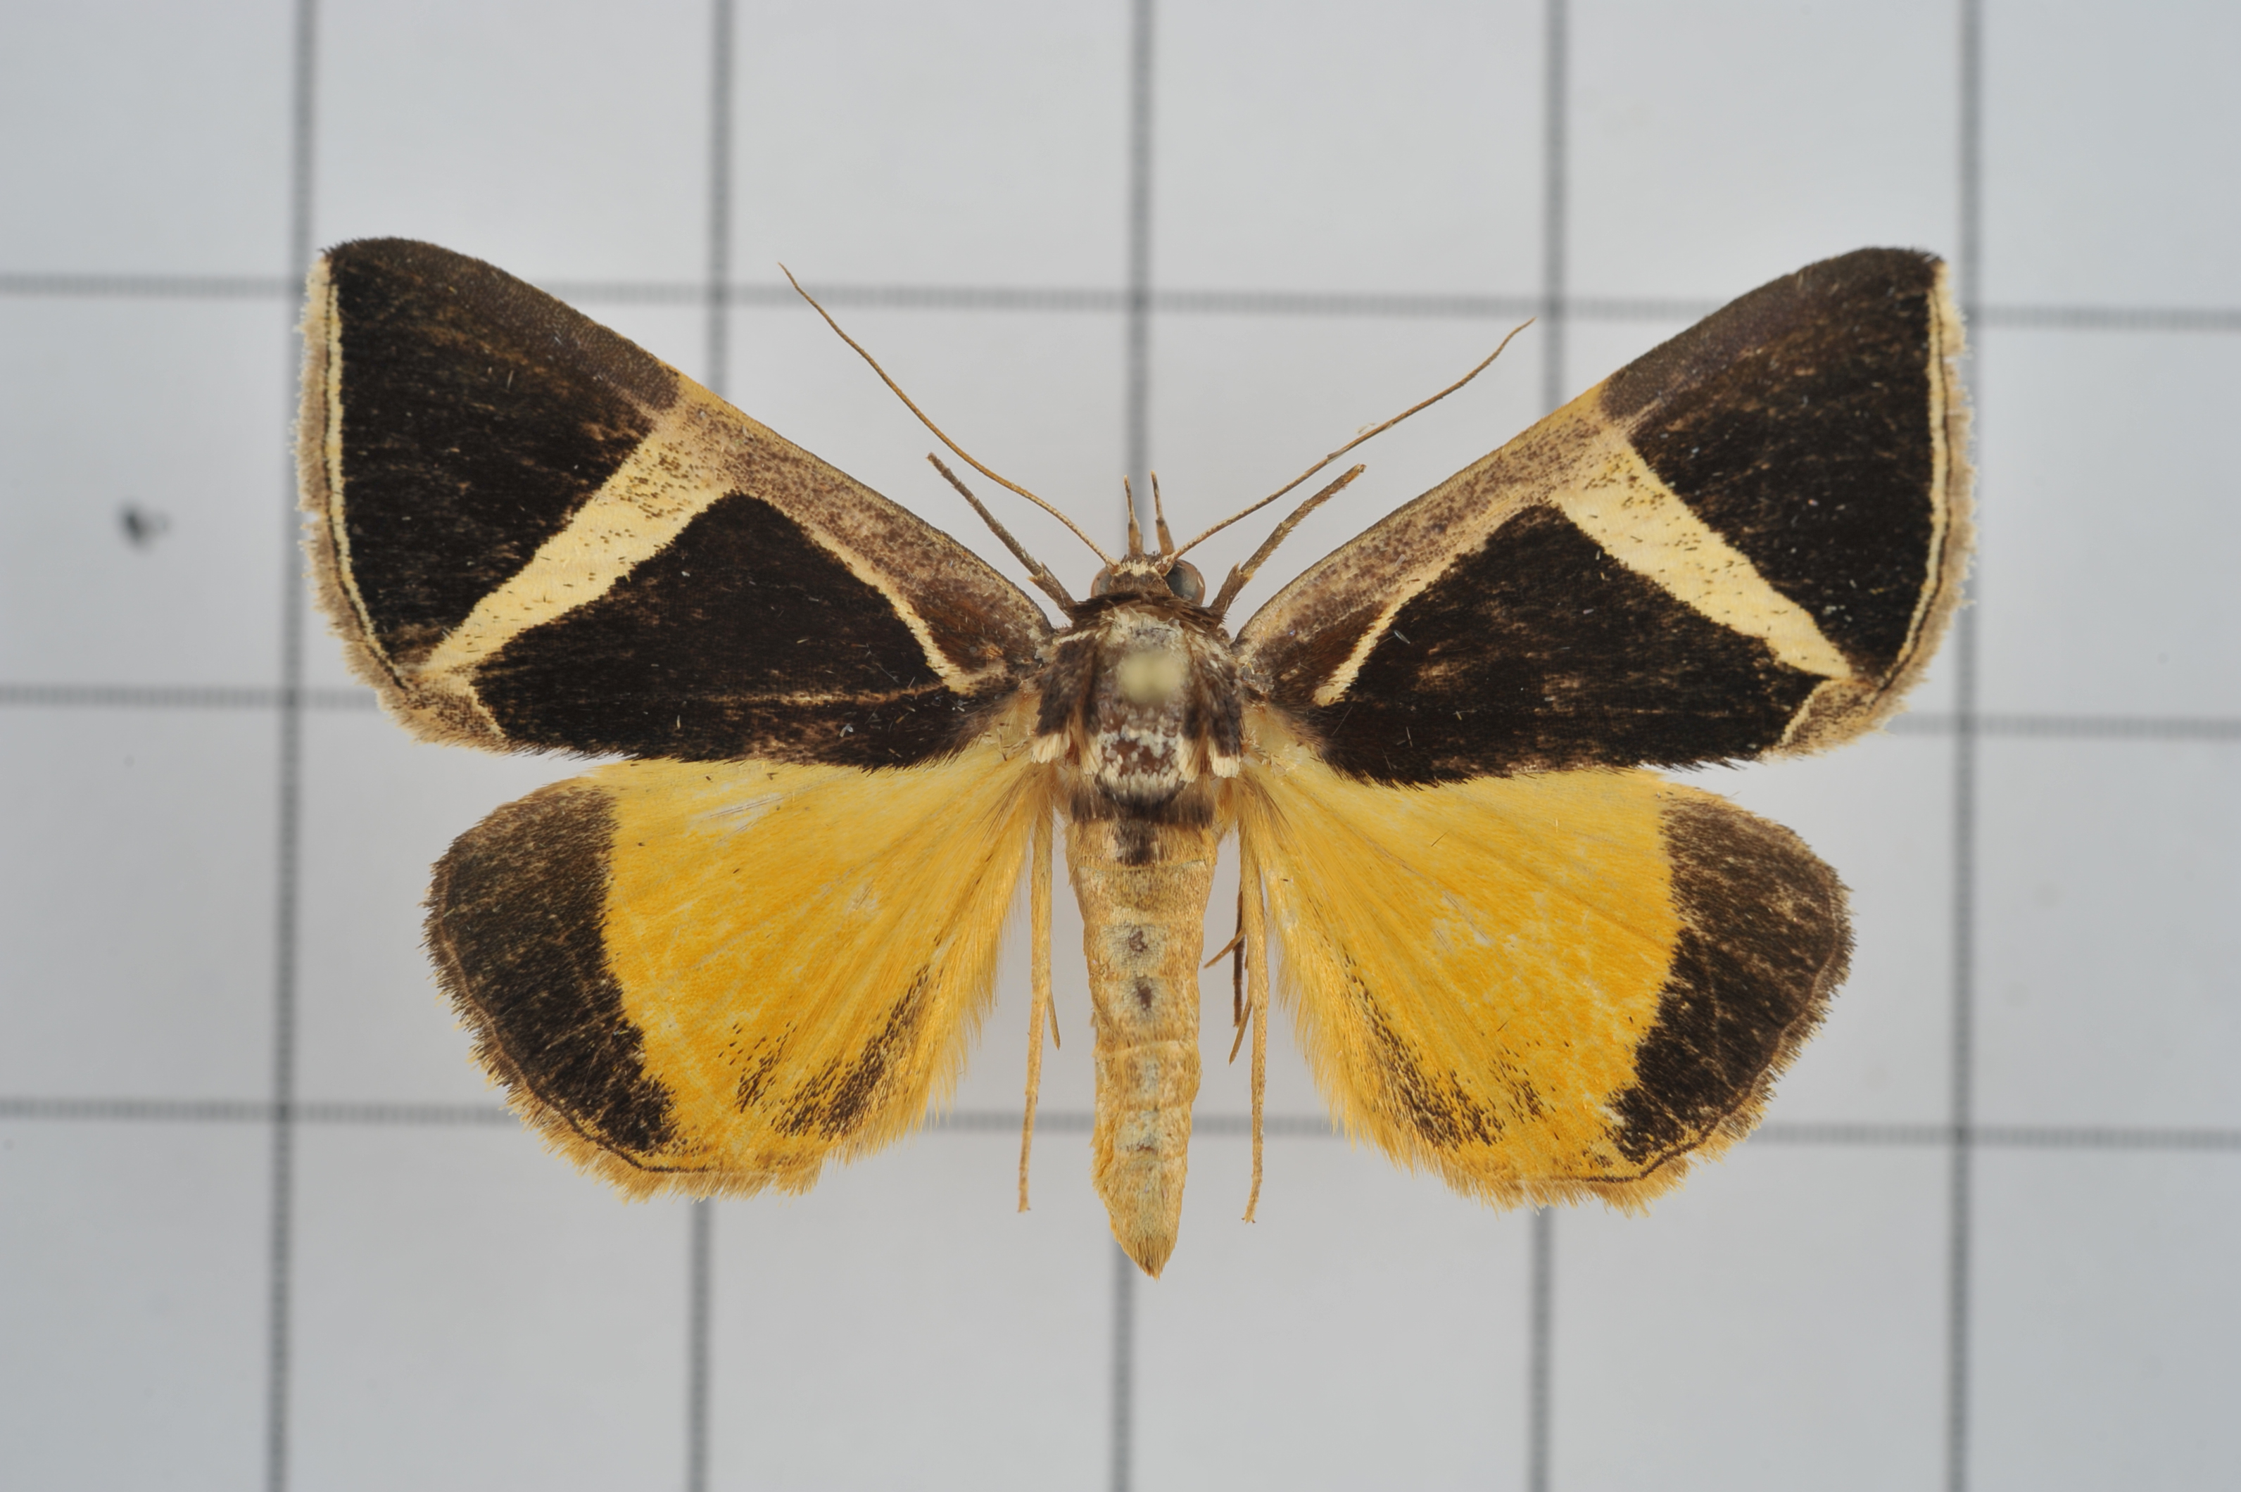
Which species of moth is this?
Fodina contigua
